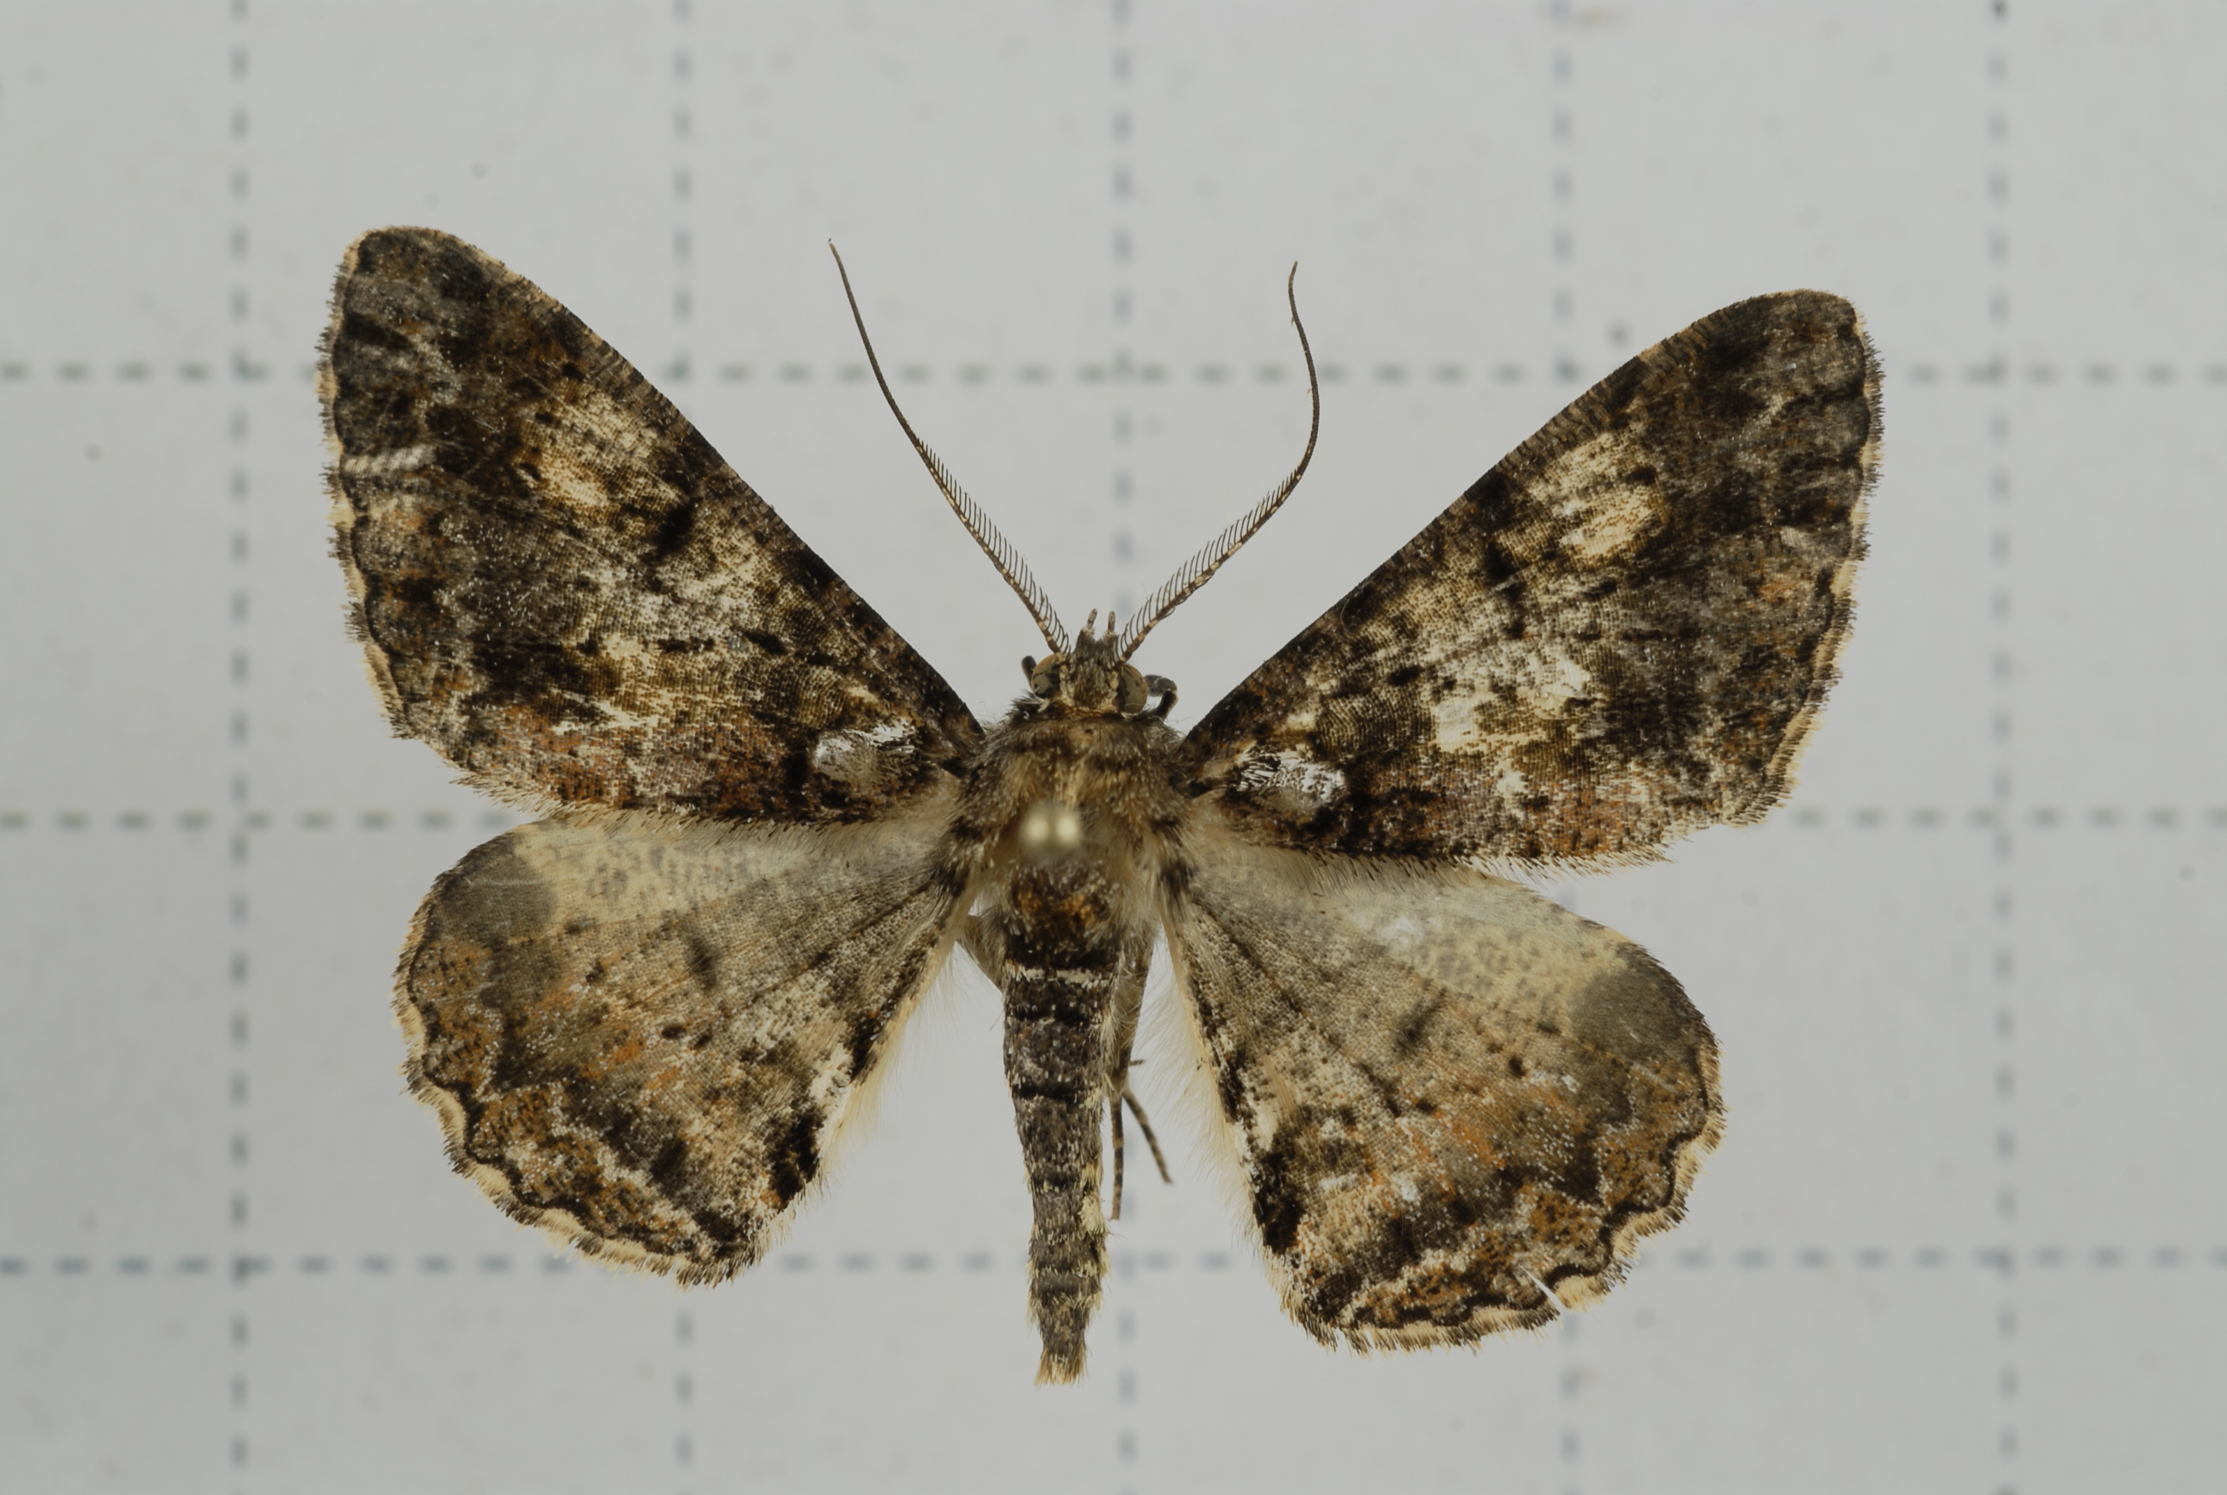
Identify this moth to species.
Alcis taiwanovariegata
